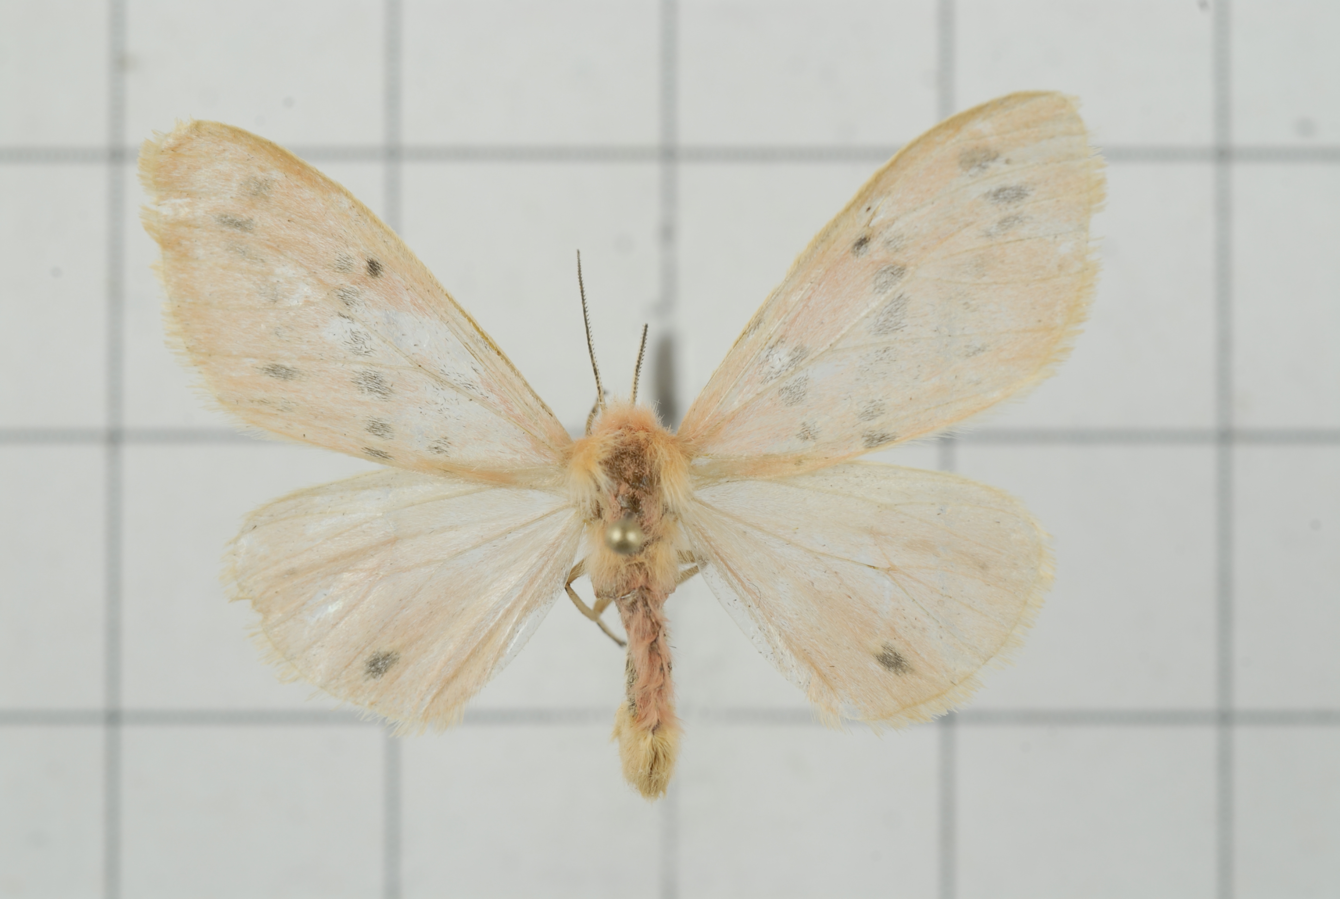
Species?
Lemyra alikangensis
